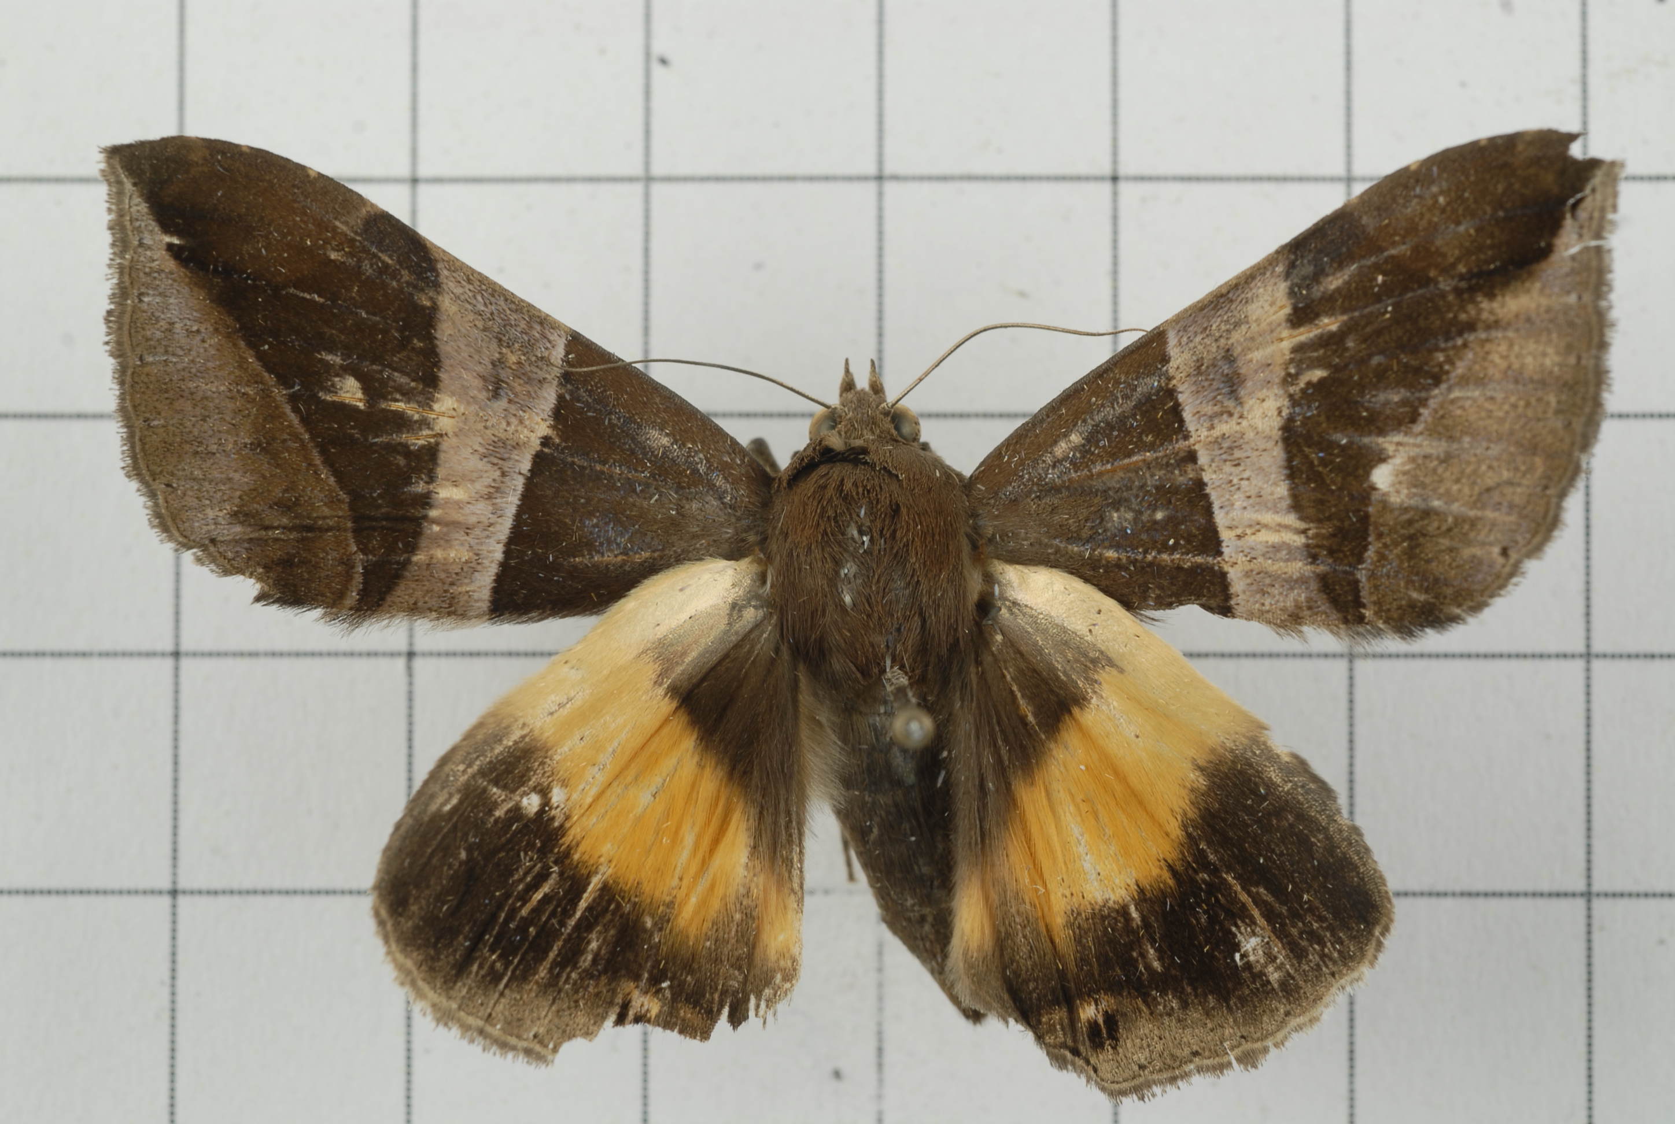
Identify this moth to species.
Bastilla fulvotaenia
